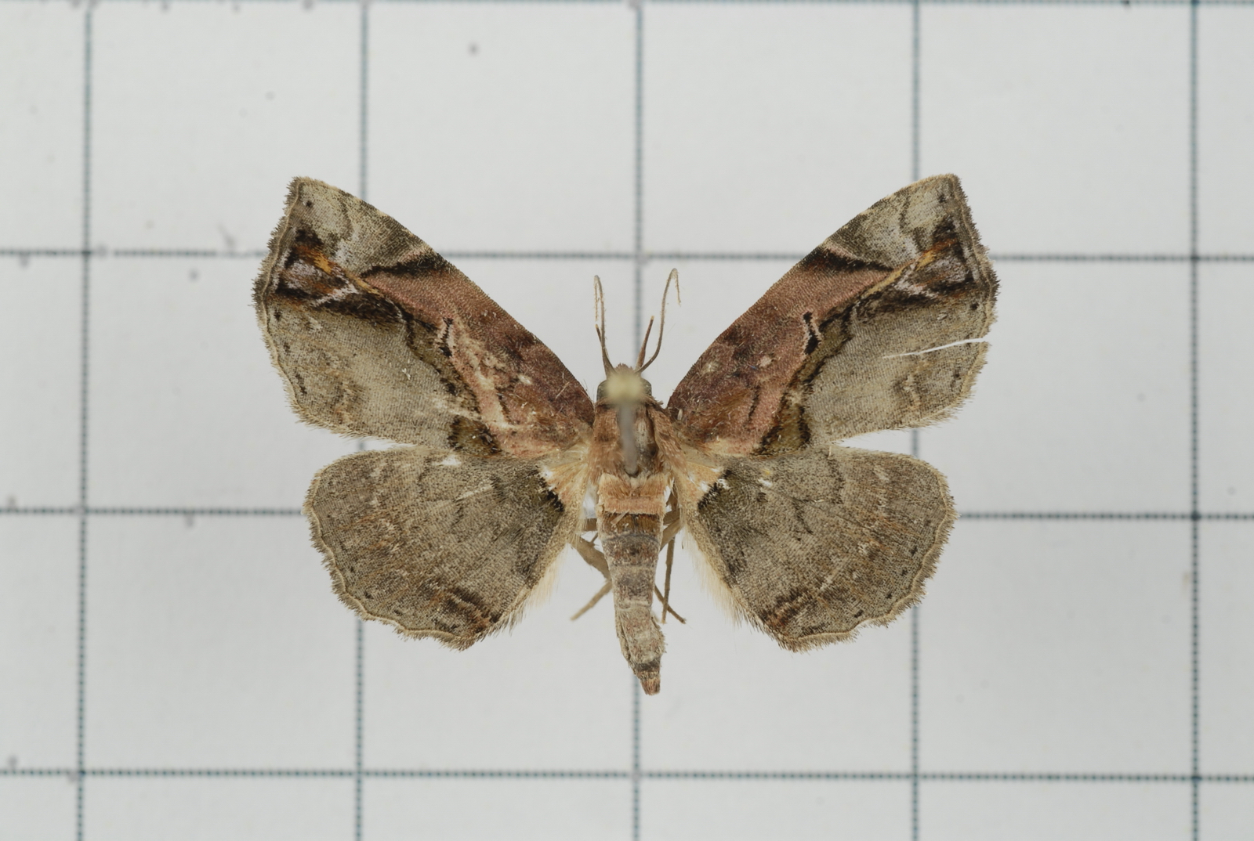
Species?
Lophoruza pulcherrima
